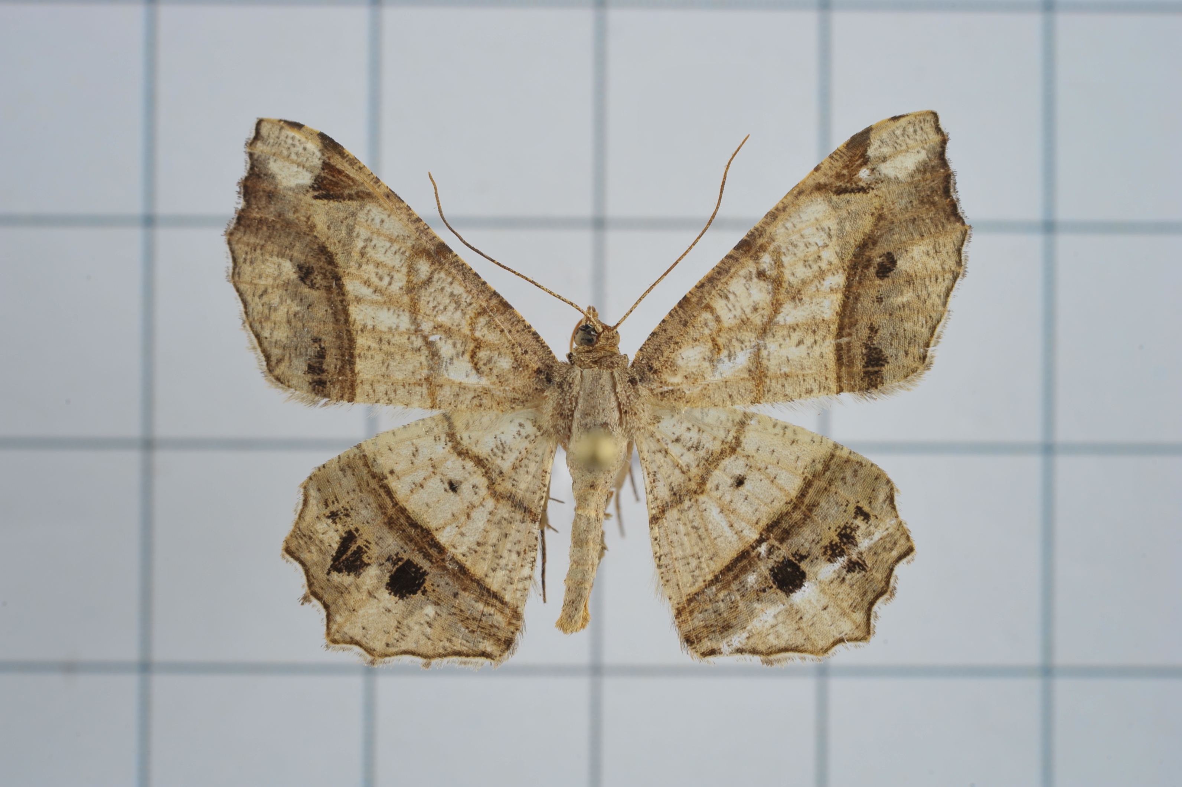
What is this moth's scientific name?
Chiasmia intermediaria
